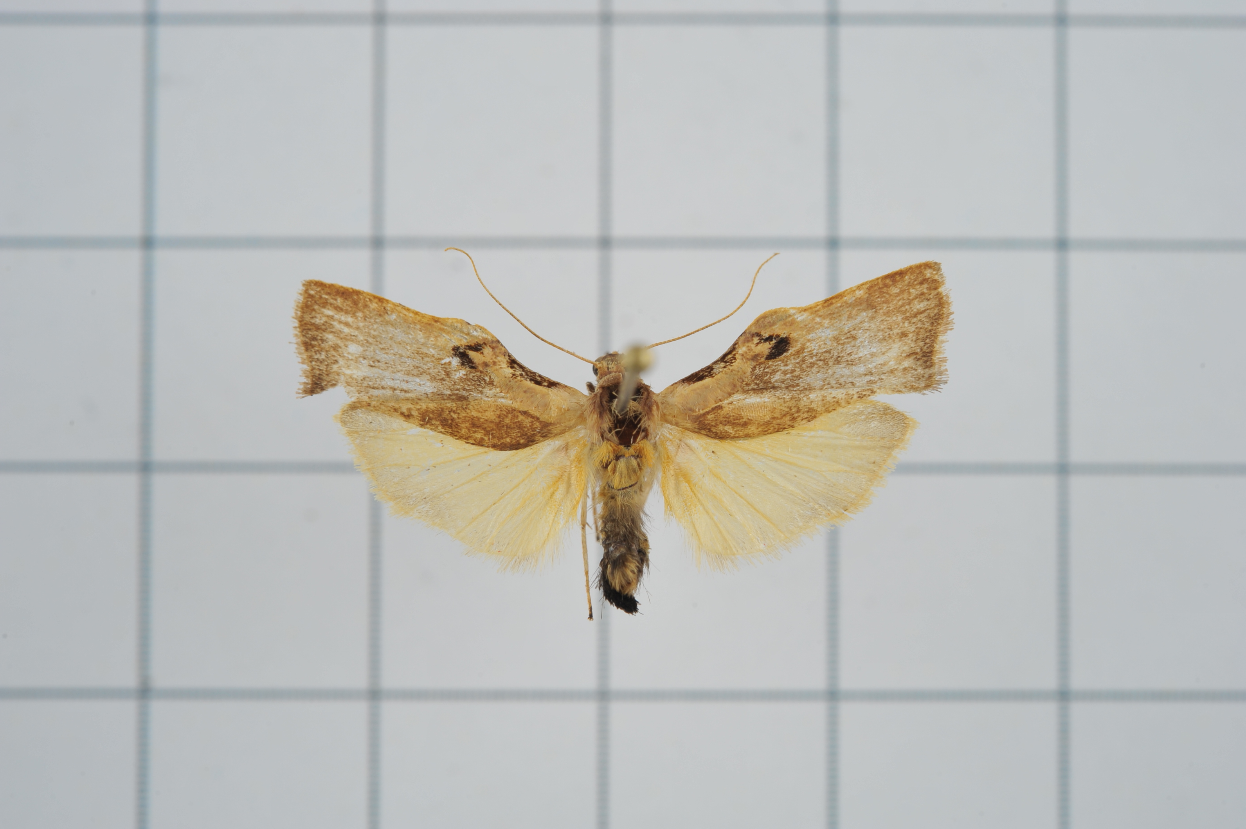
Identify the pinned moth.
Teulisna tumida
